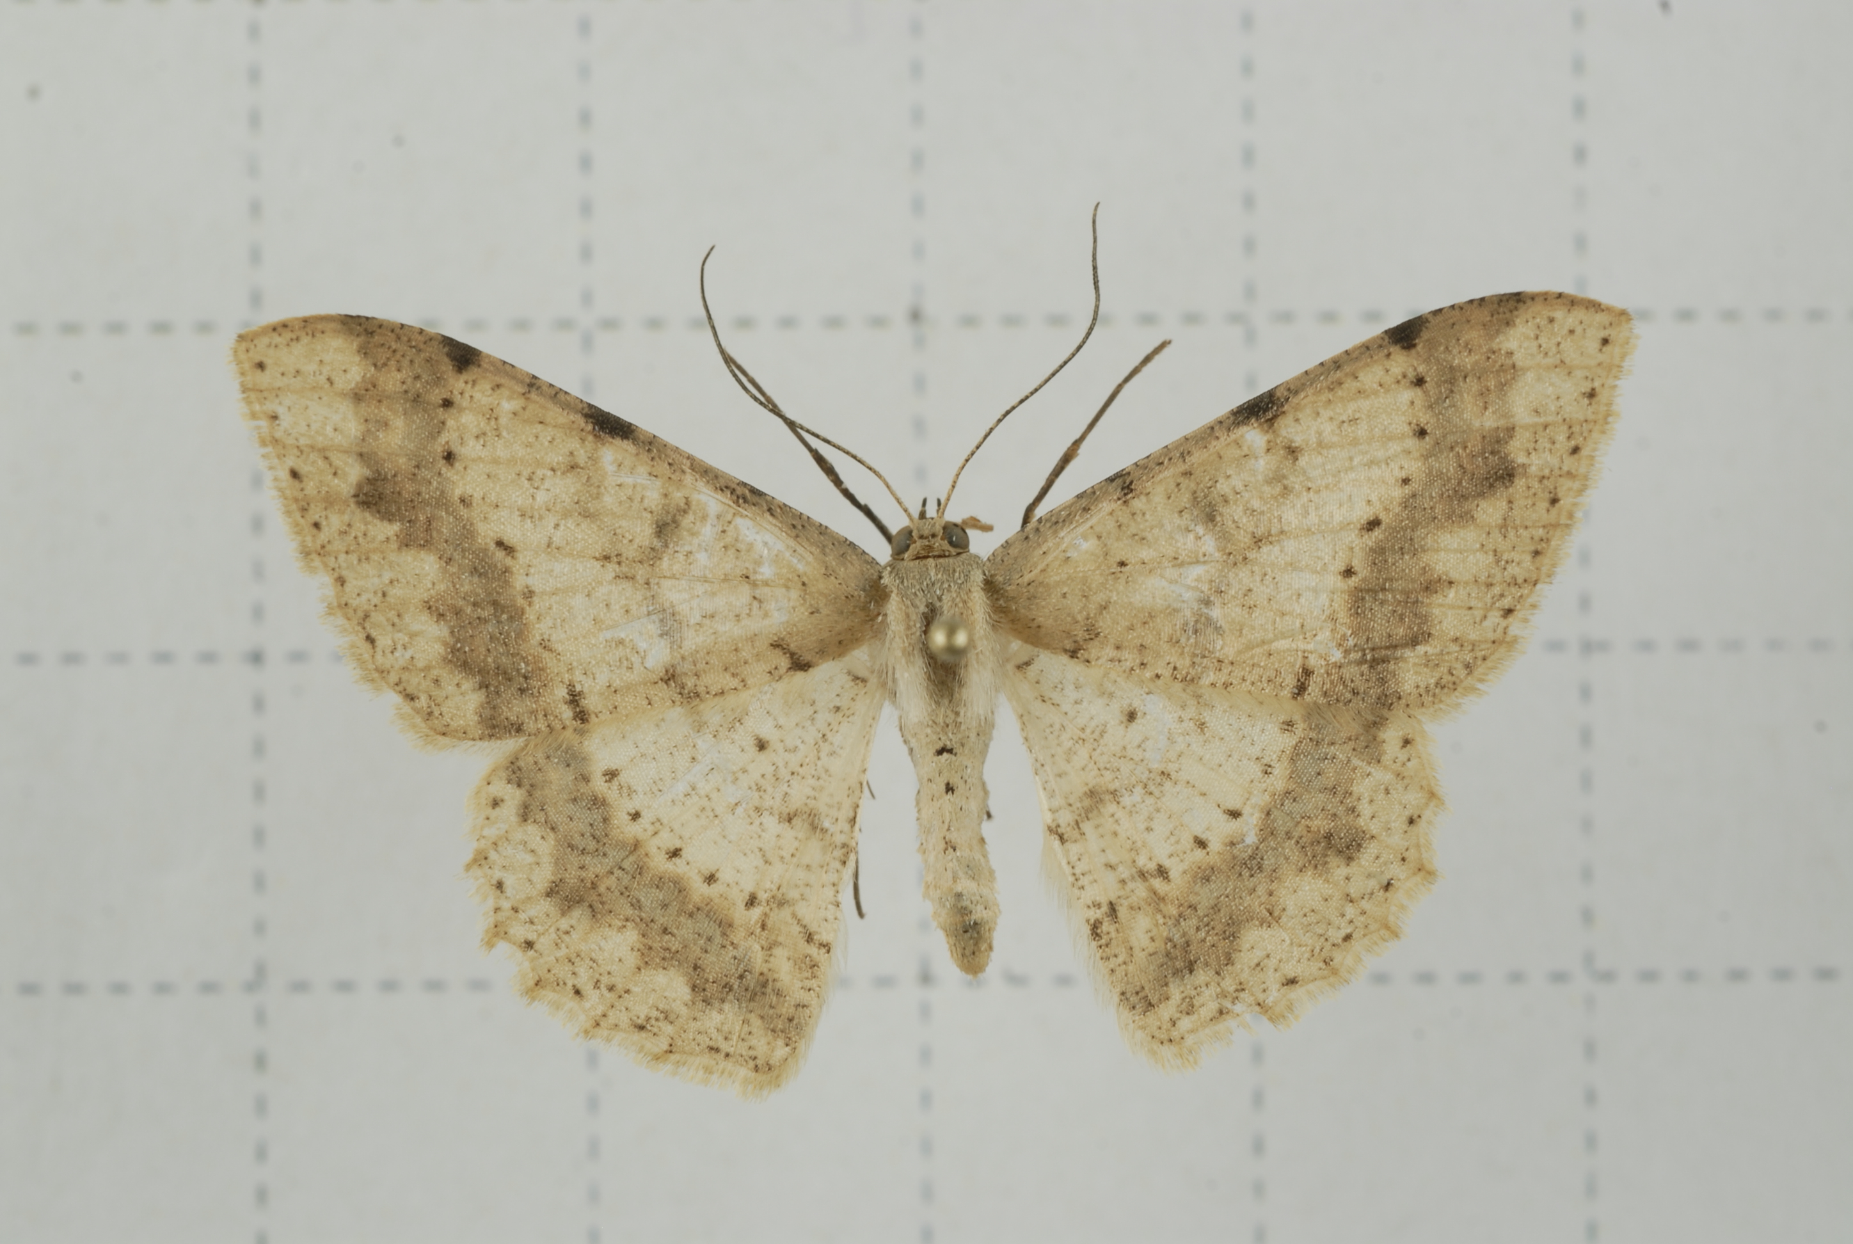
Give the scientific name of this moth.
Luxiaria emphatica
